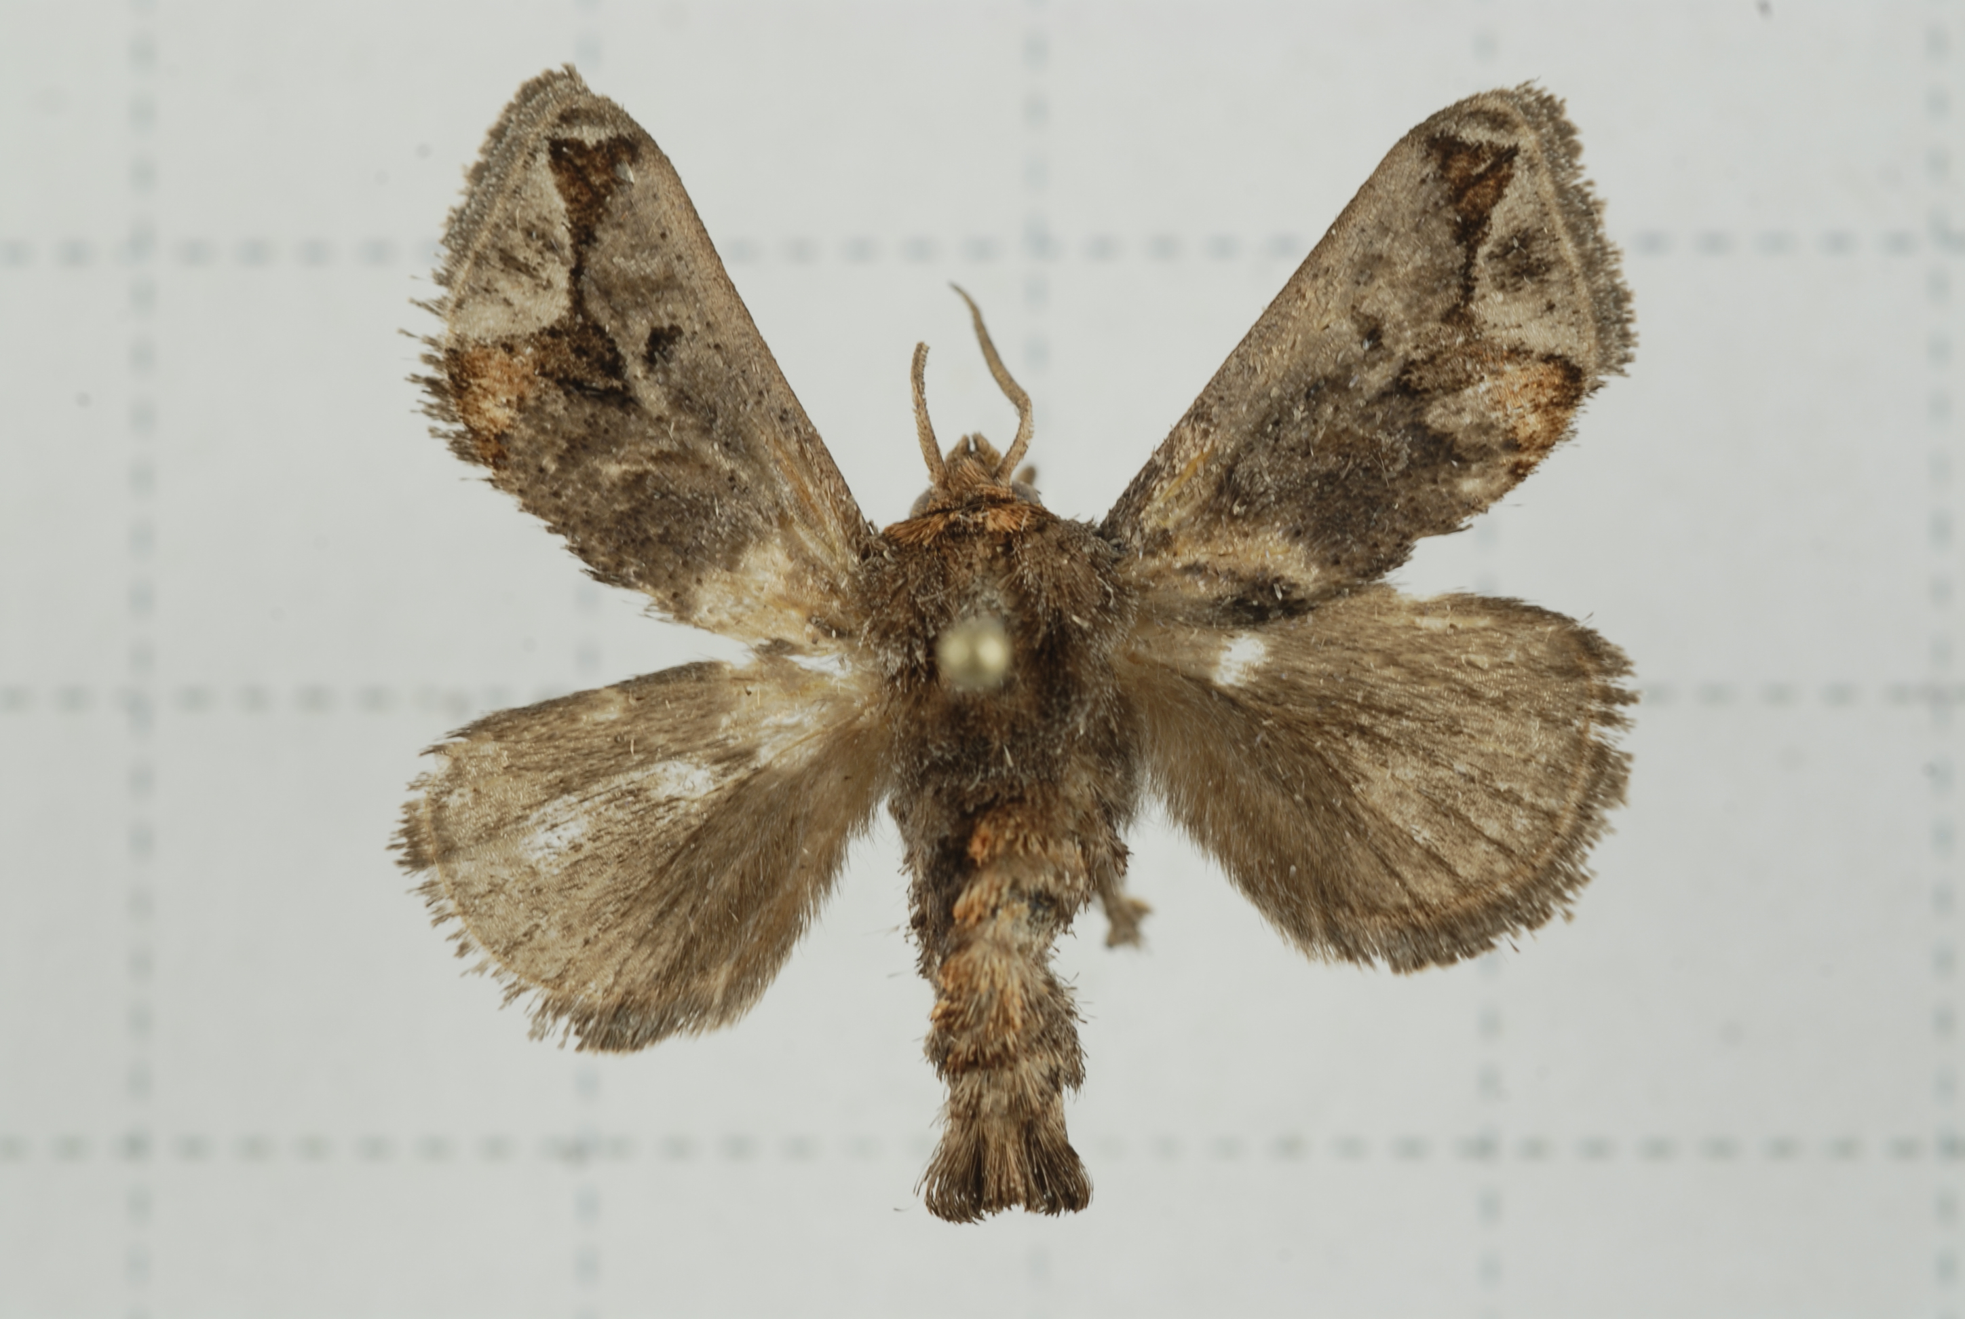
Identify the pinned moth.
Phlossa conjuncta
